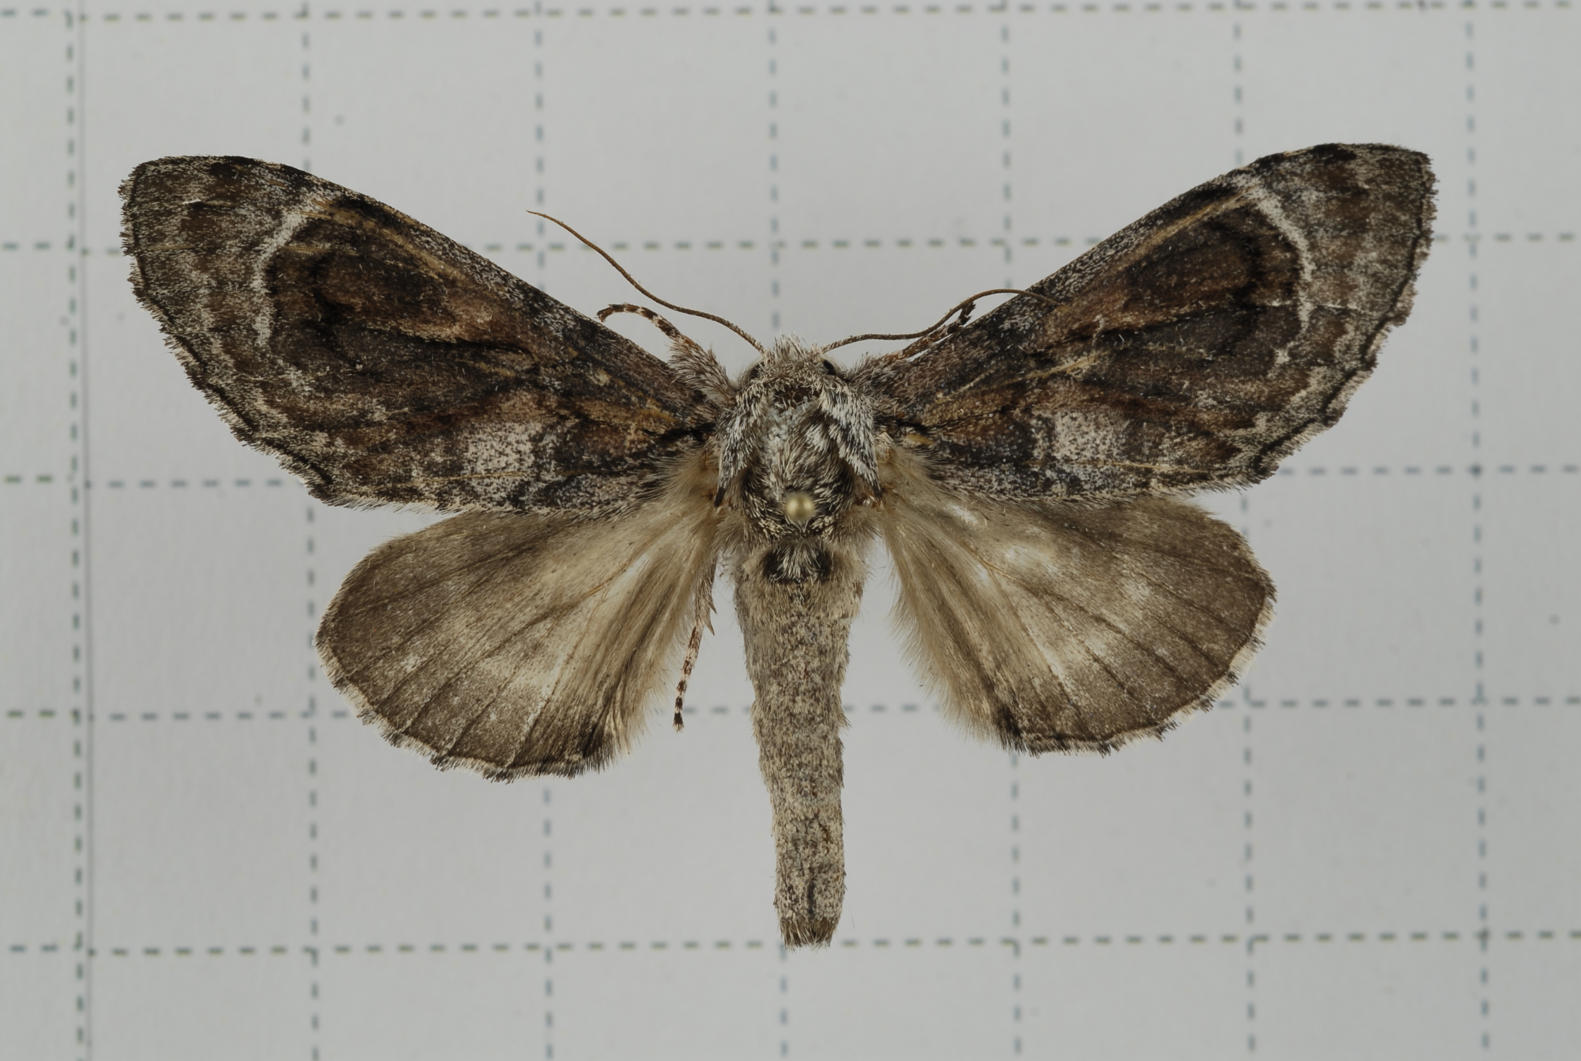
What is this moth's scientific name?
Fentonia baibarana
